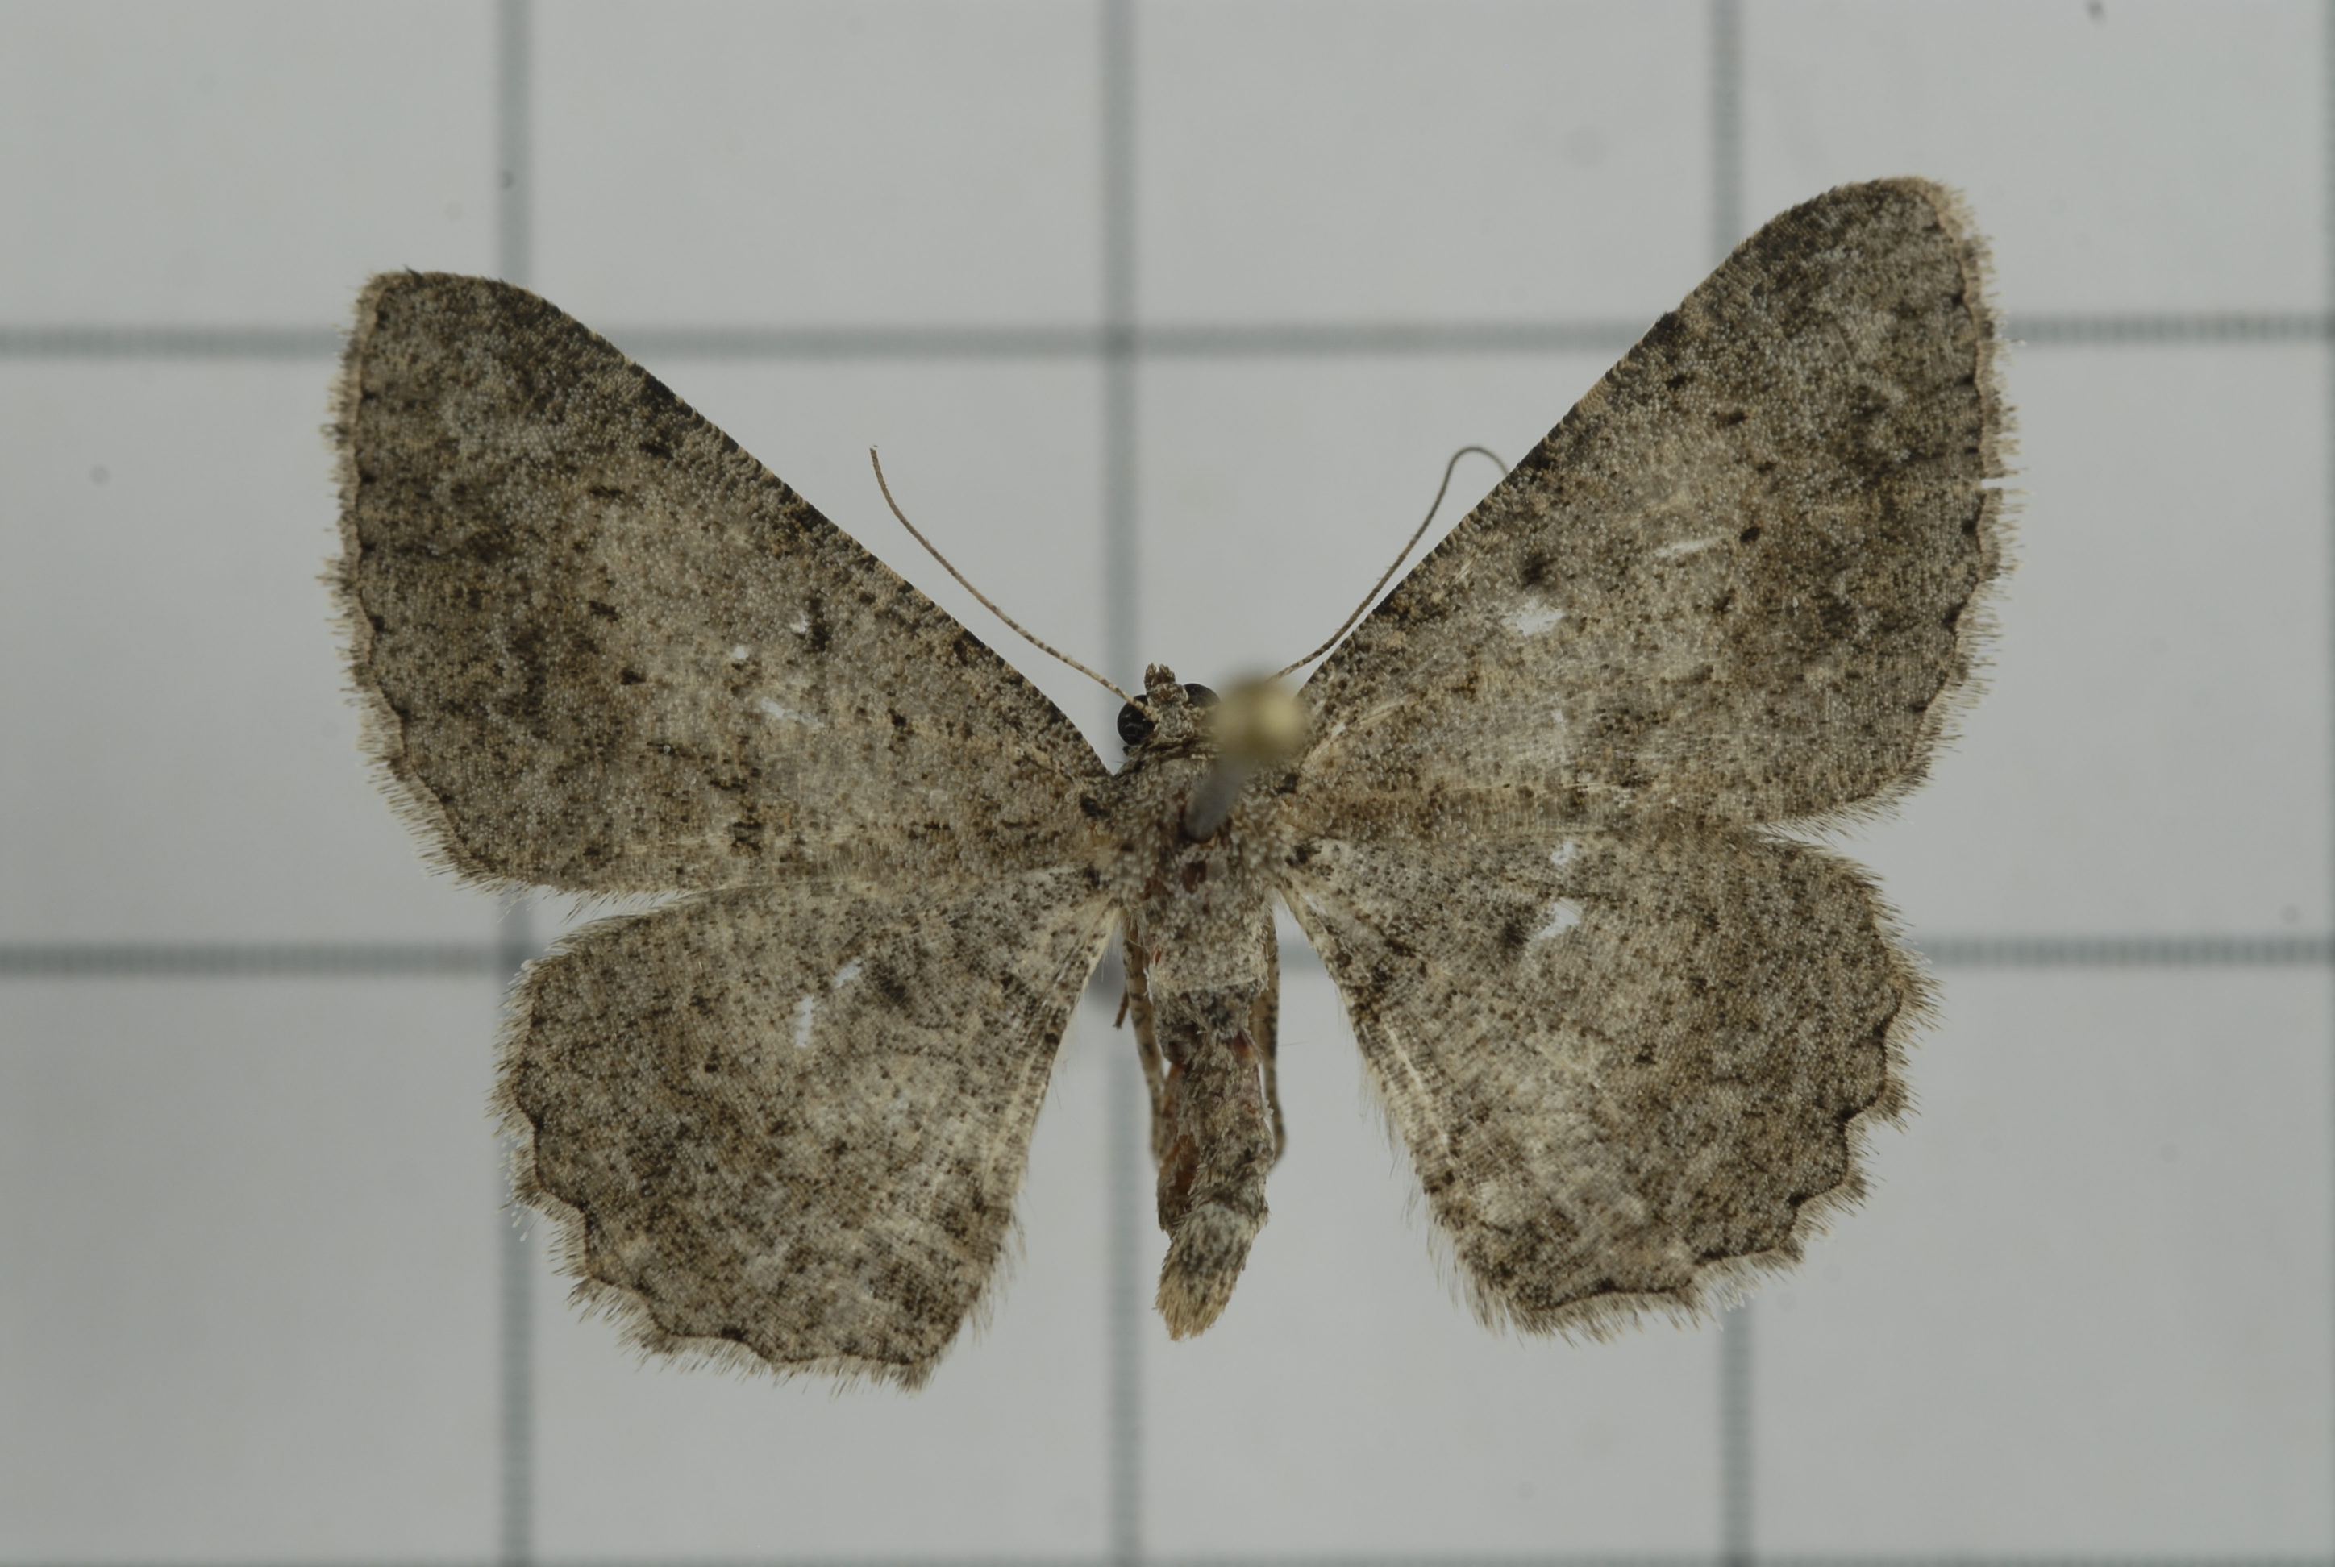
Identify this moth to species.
Psilalcis breta rantaizana
